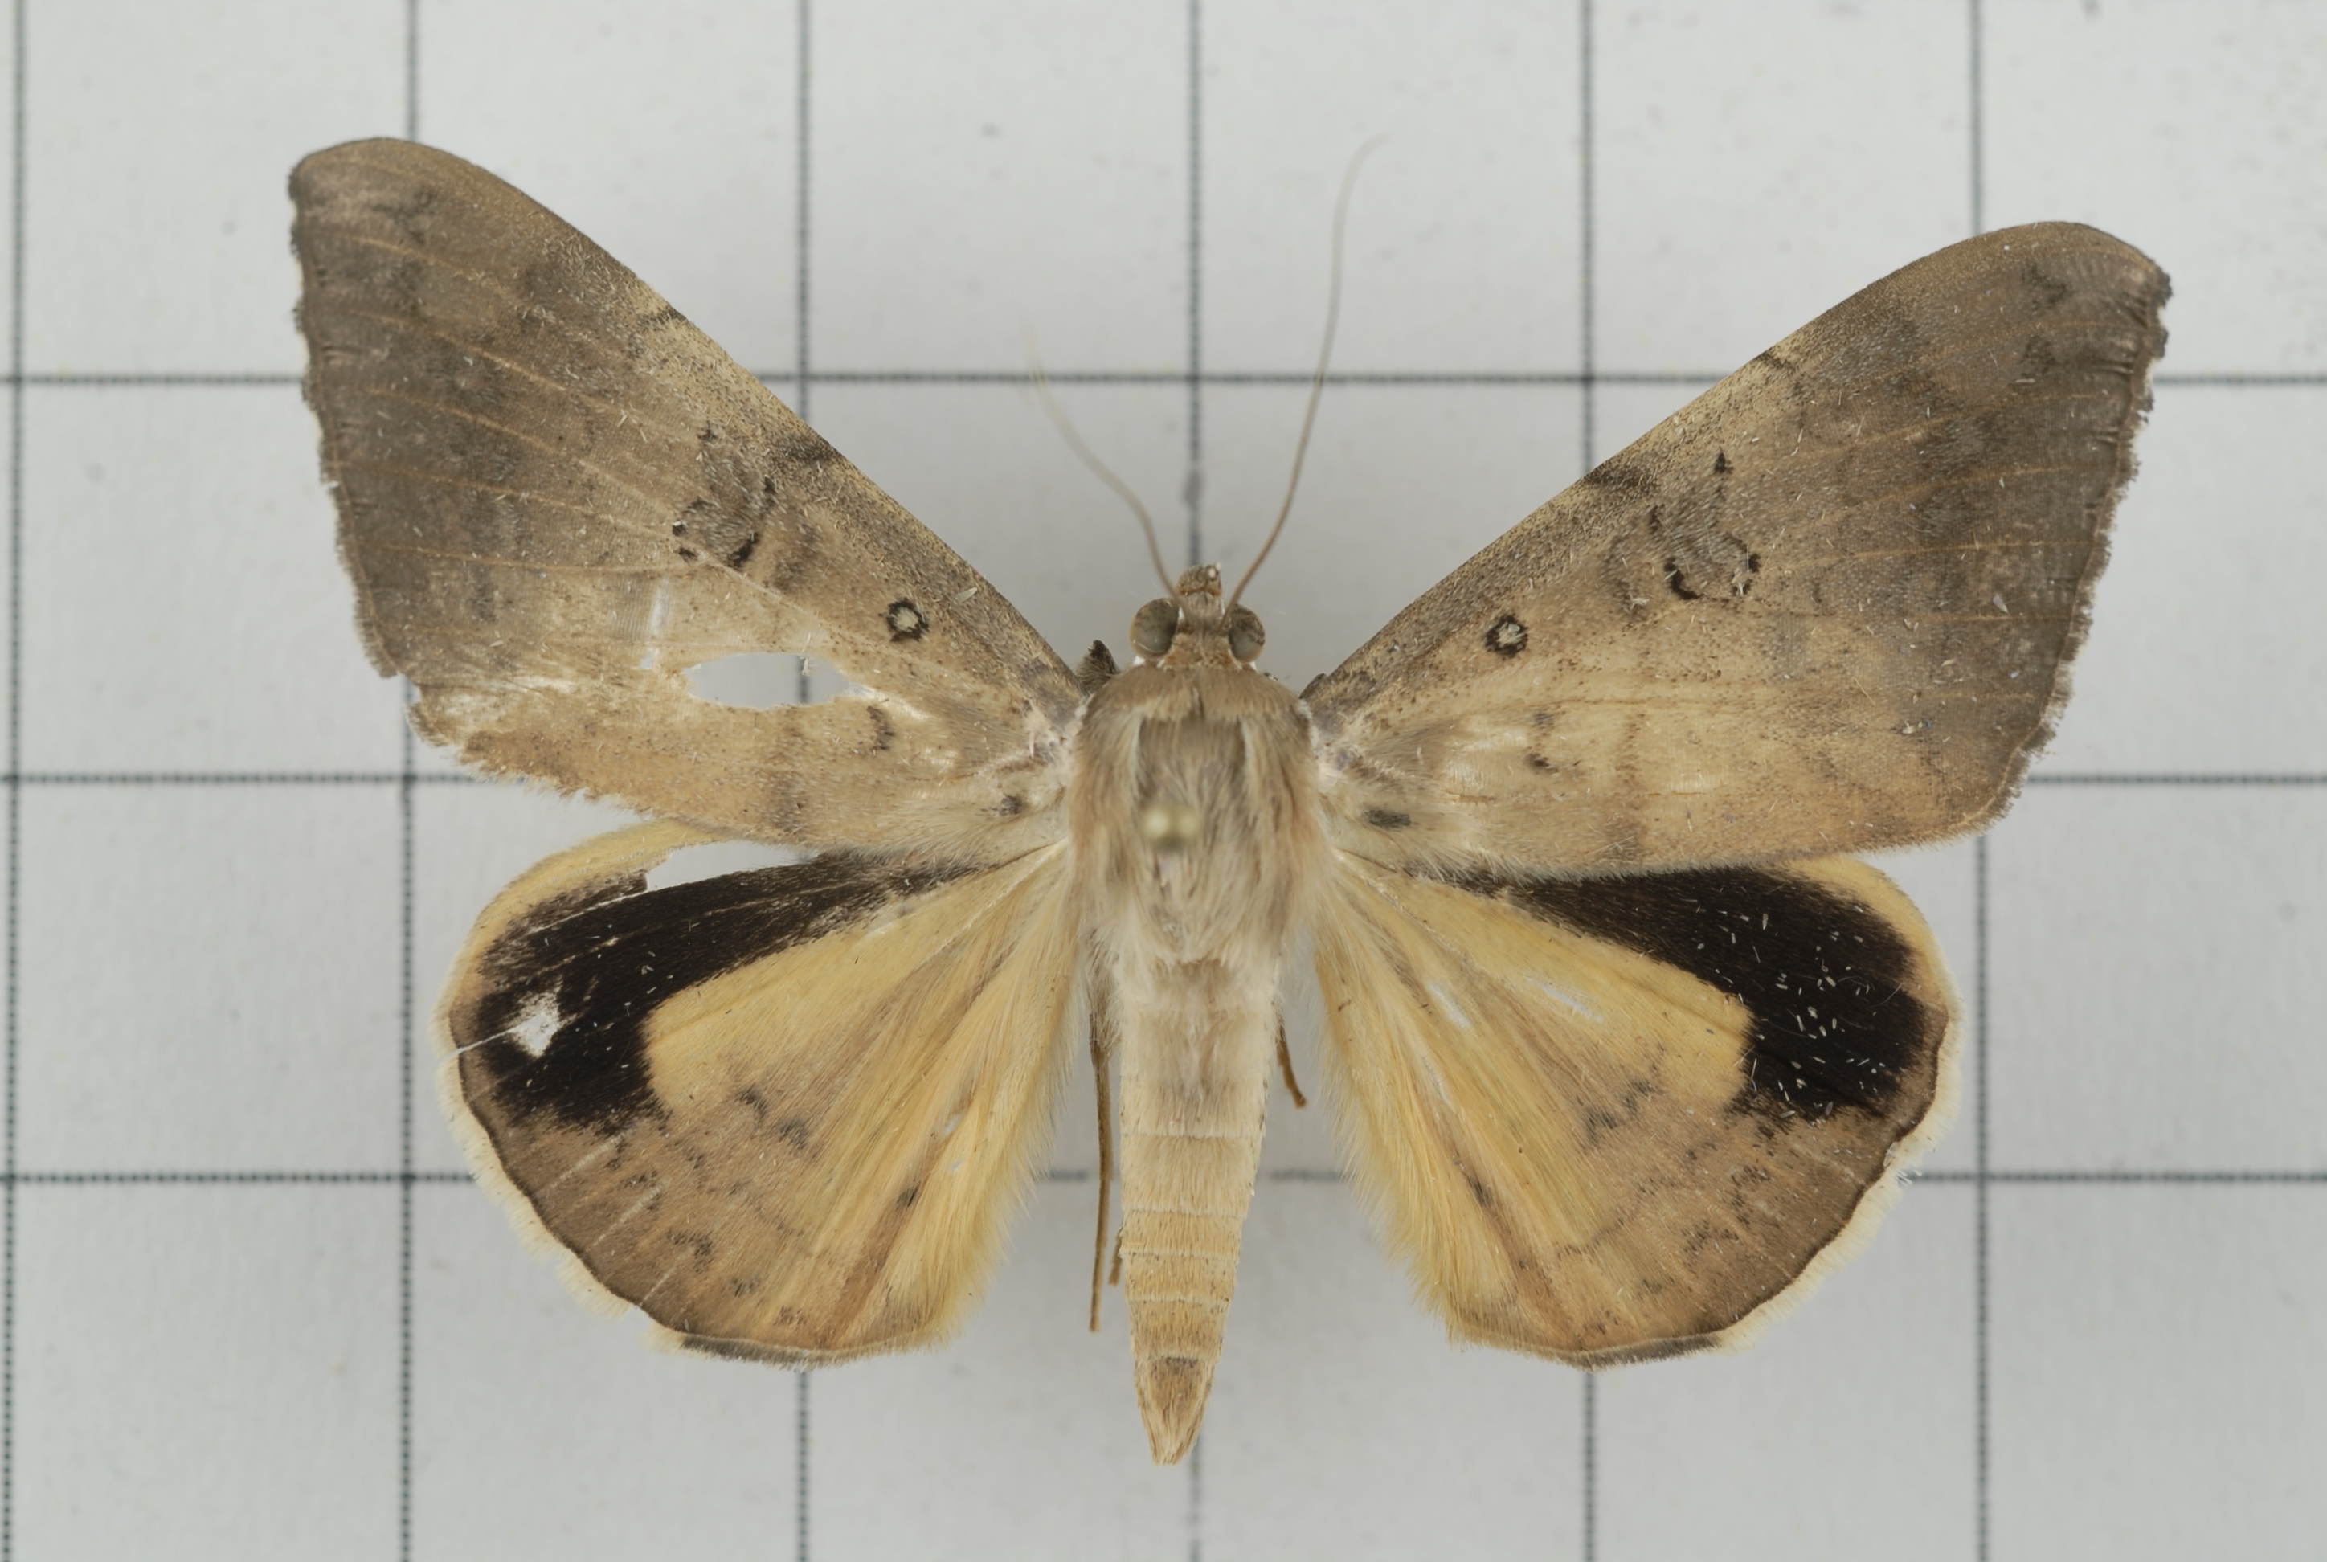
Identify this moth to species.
Oxyodes scrobiculata
